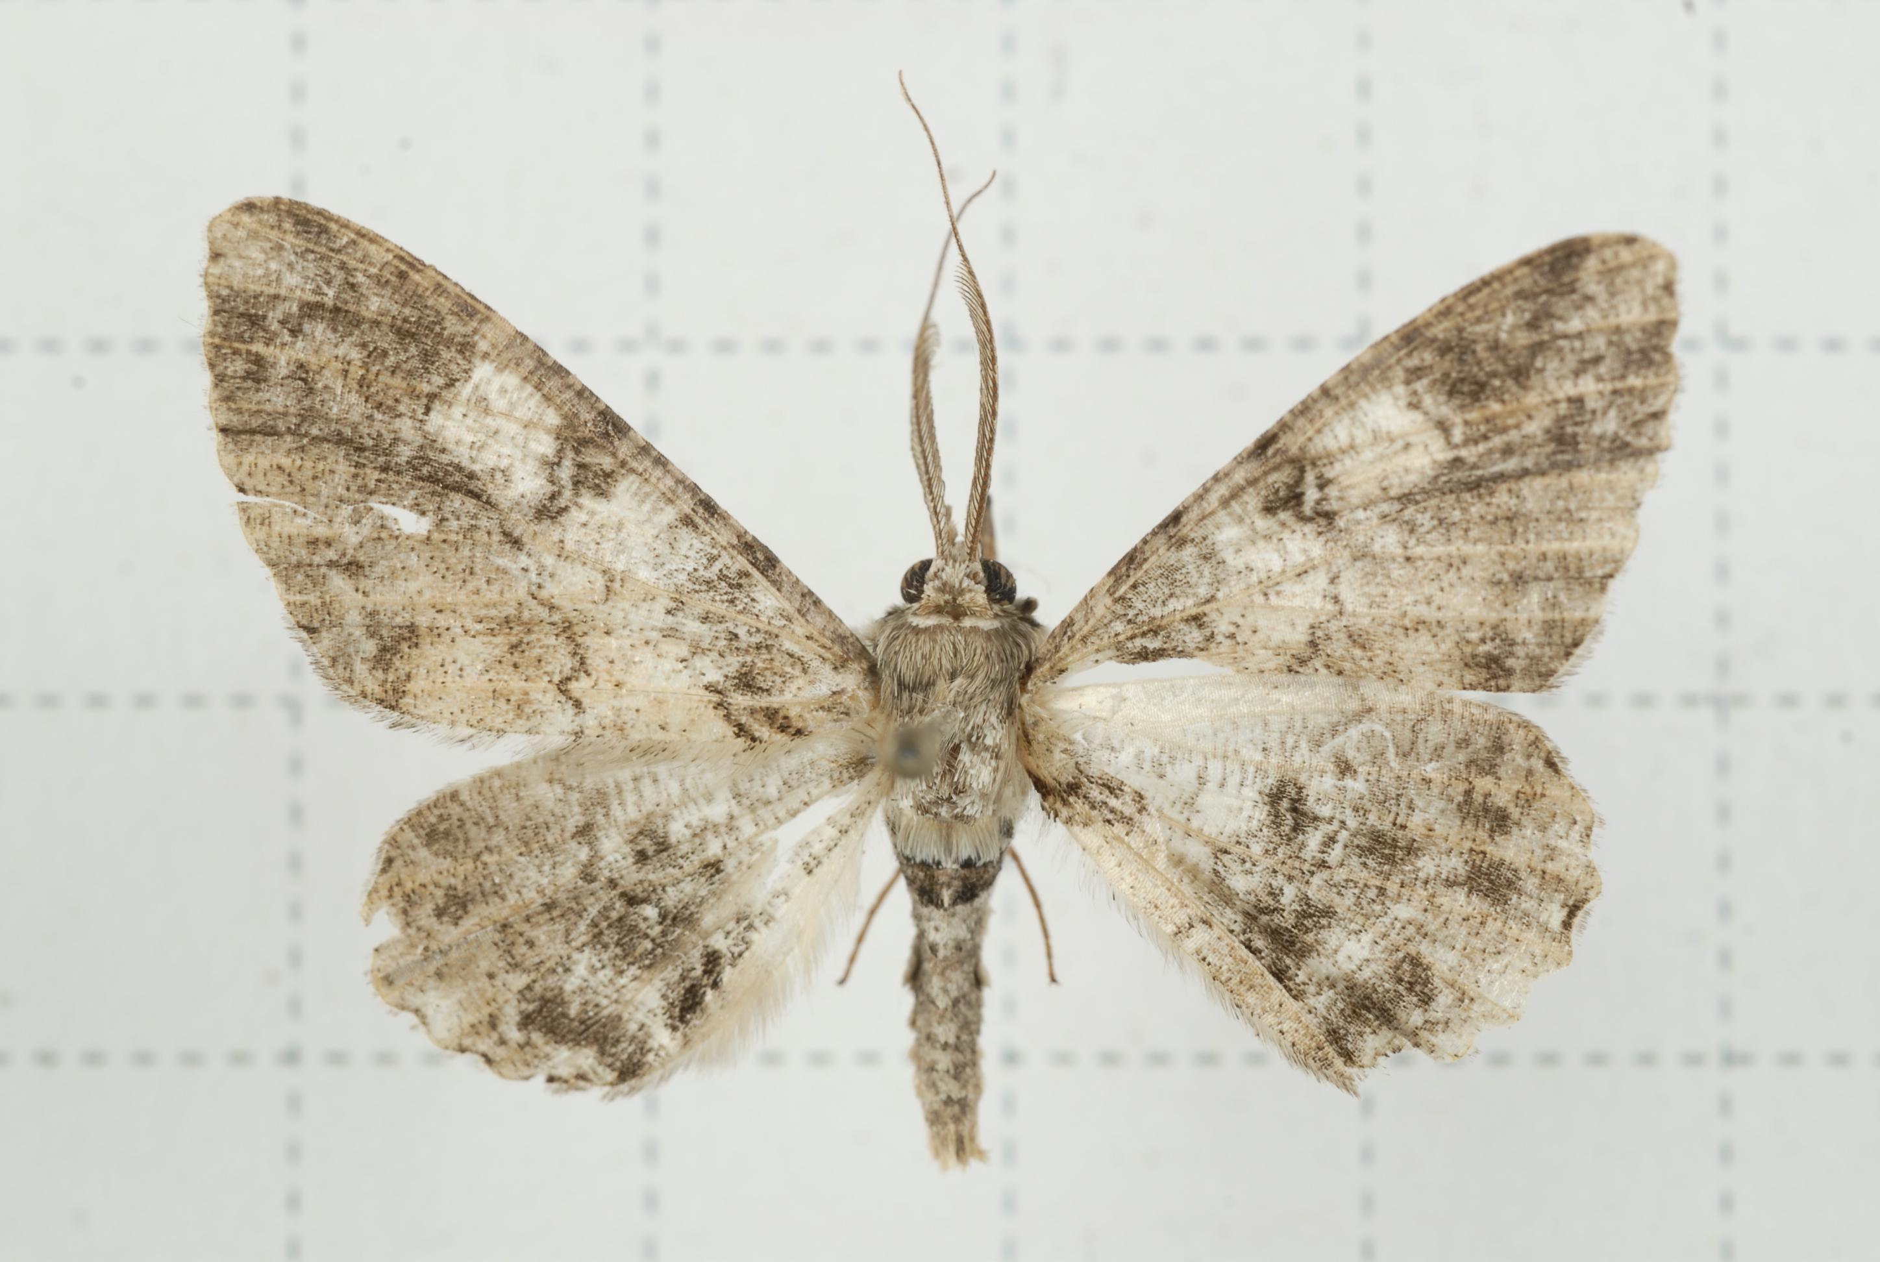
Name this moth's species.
Cleora fraterna
